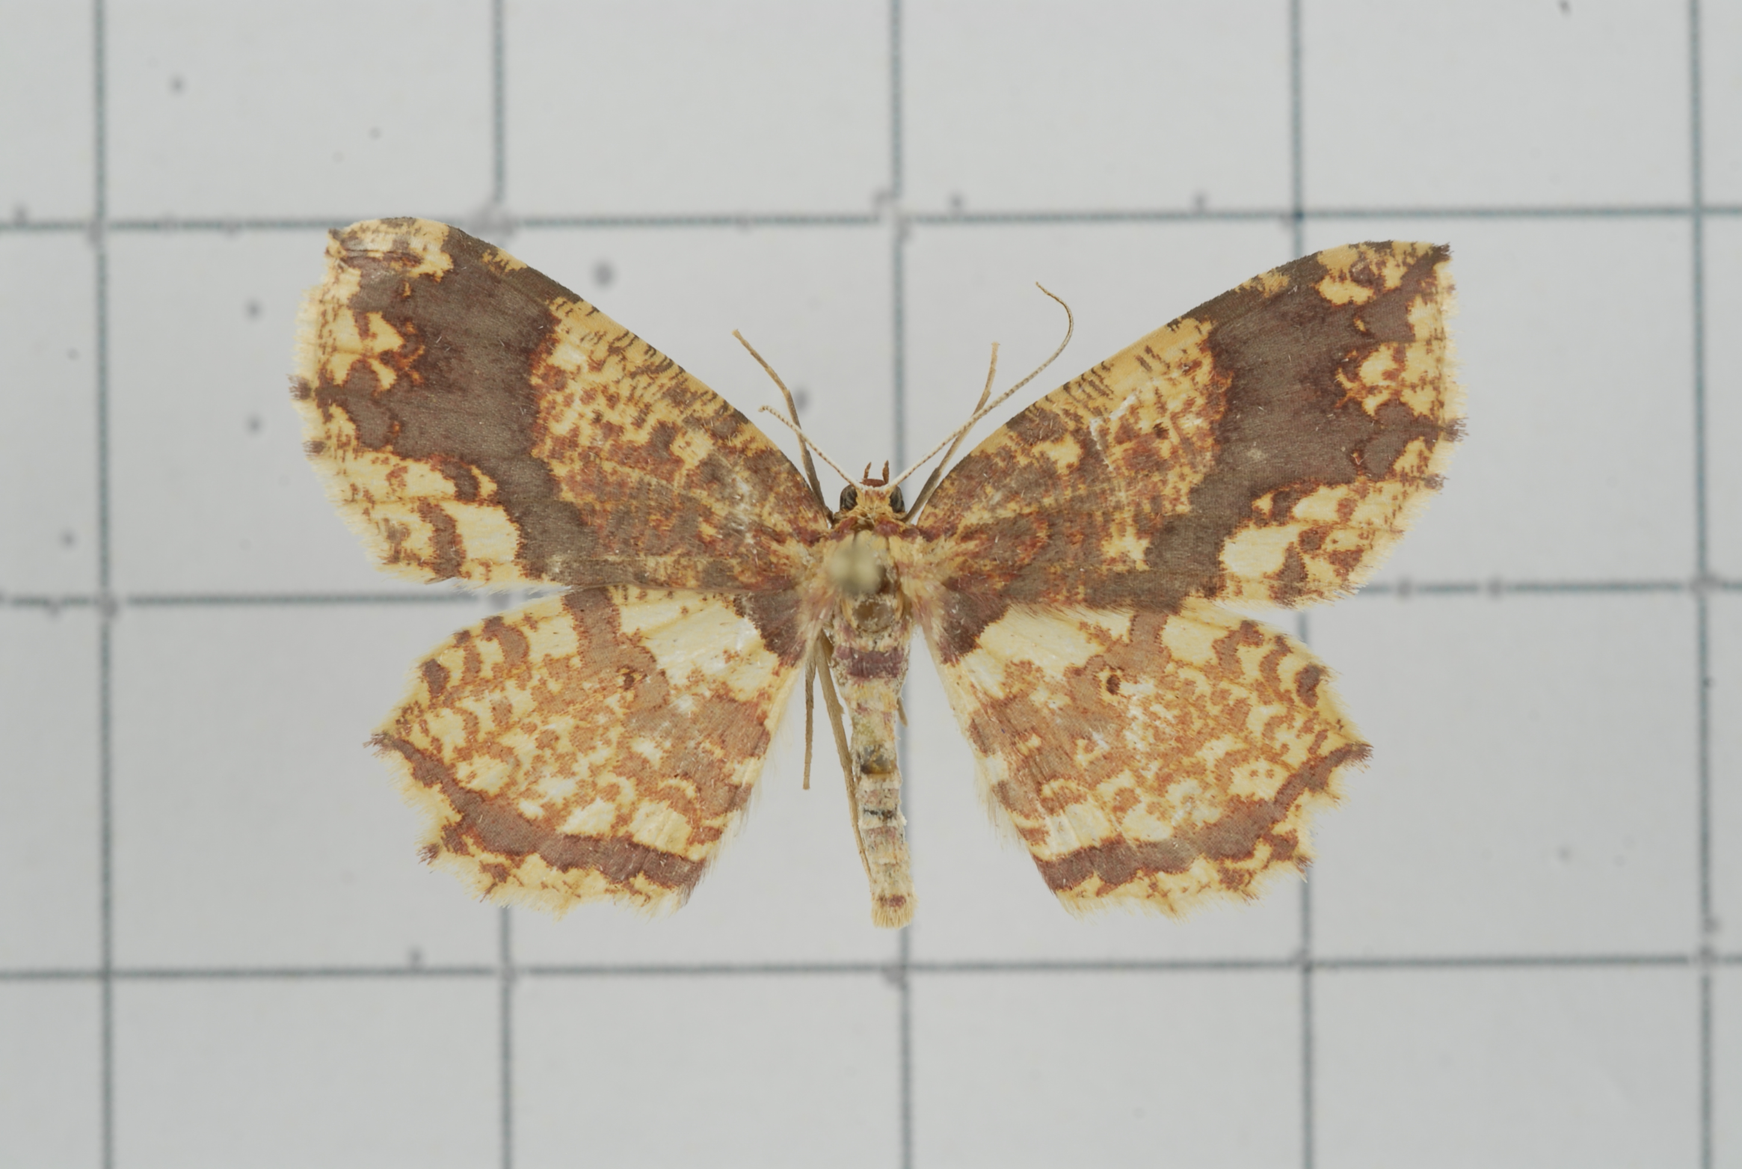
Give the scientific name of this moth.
Yashmakia suffusa
